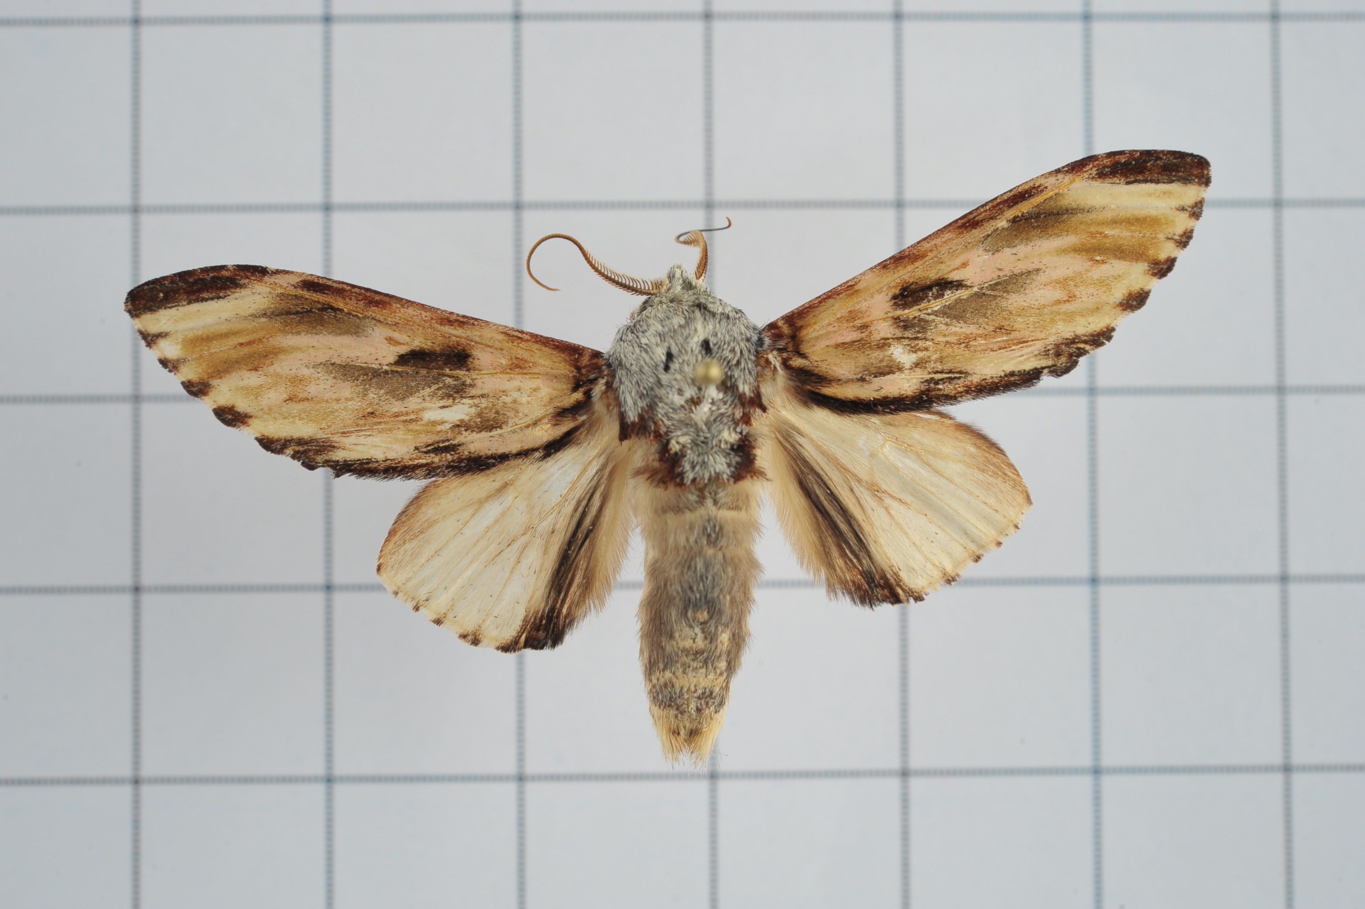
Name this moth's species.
Neopheosia fasciata fasciata
